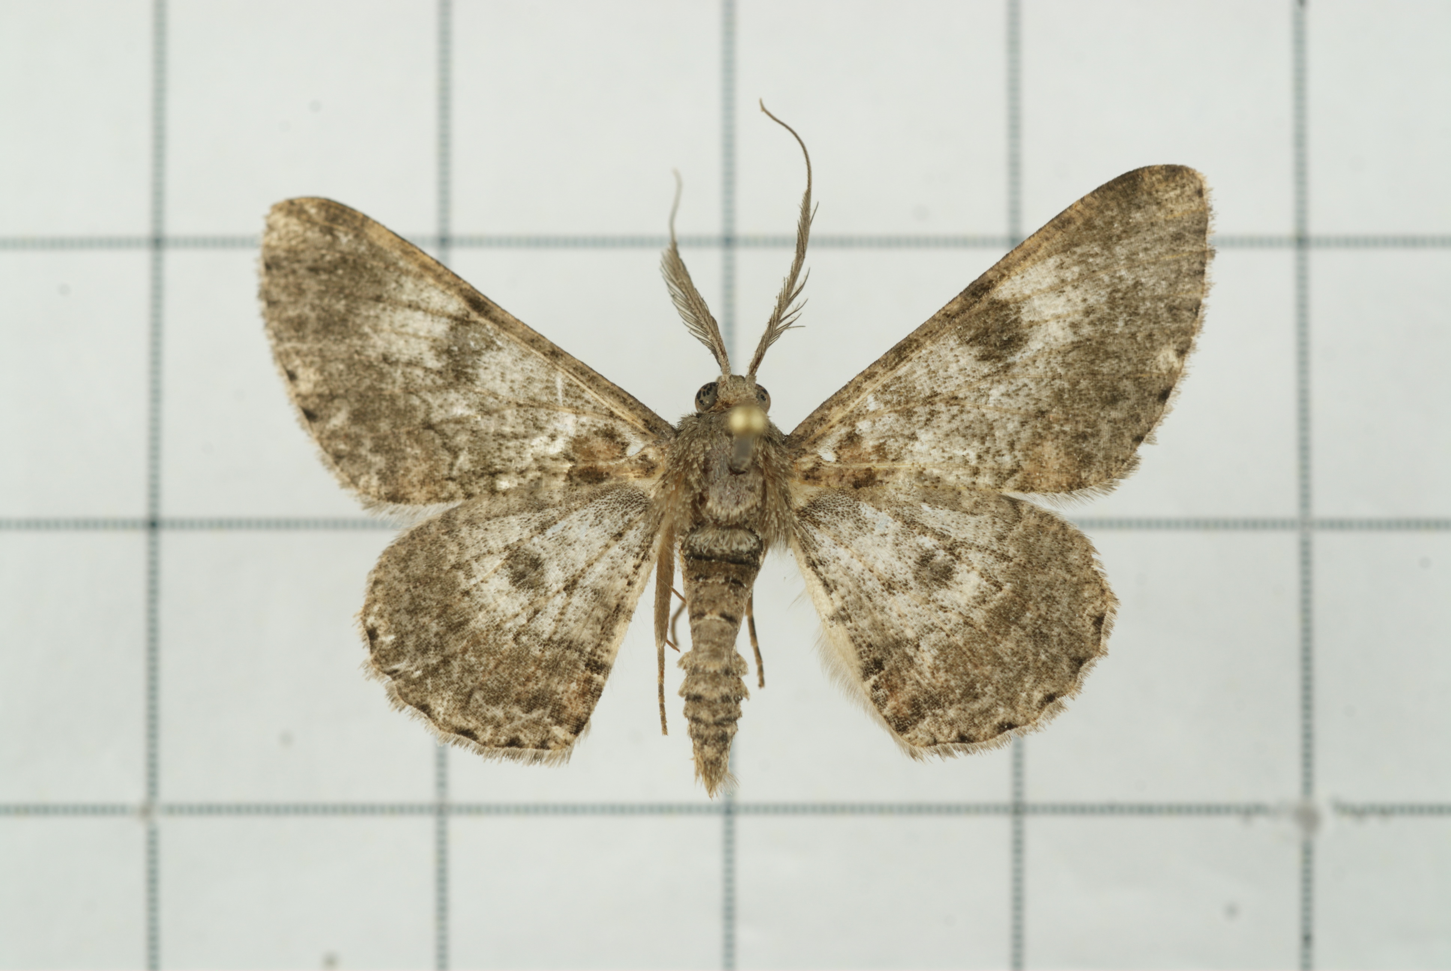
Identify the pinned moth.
Cleora repulsaria repulsaria
